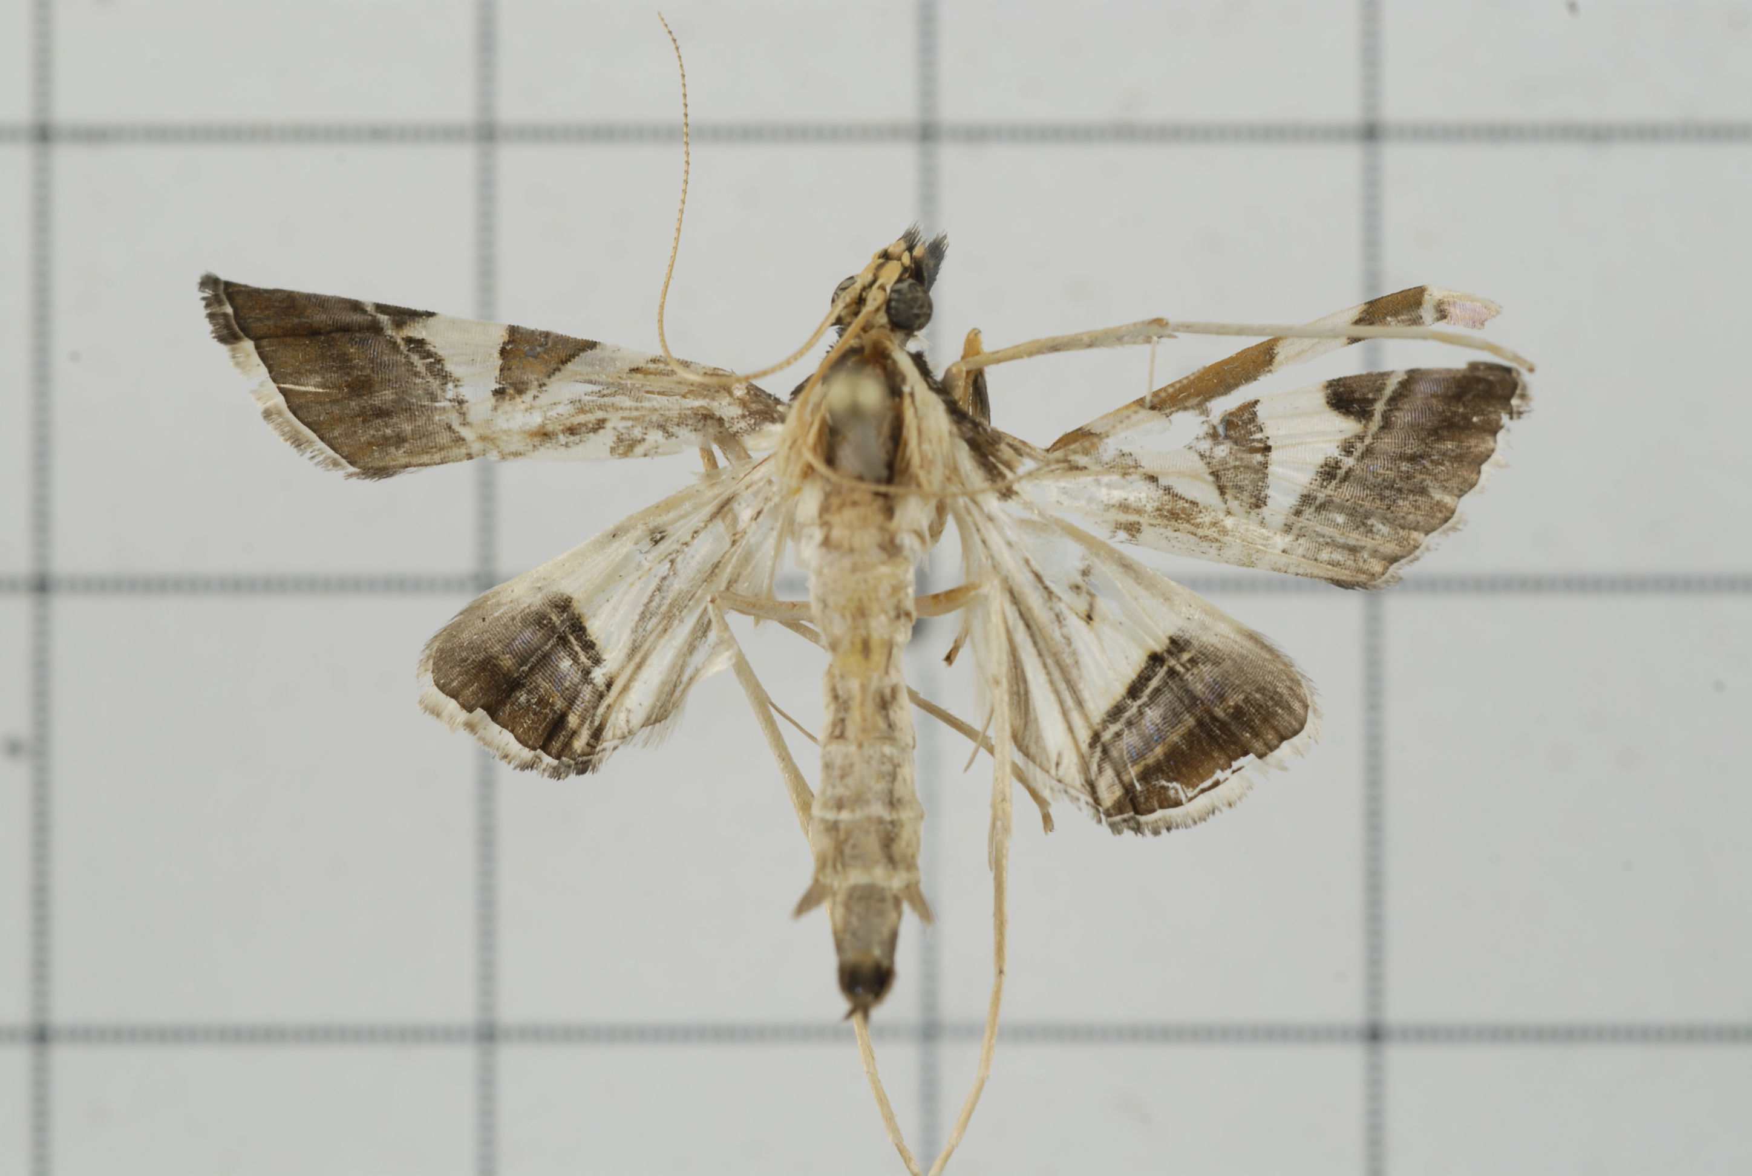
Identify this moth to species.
Agrioglypta itysalis
